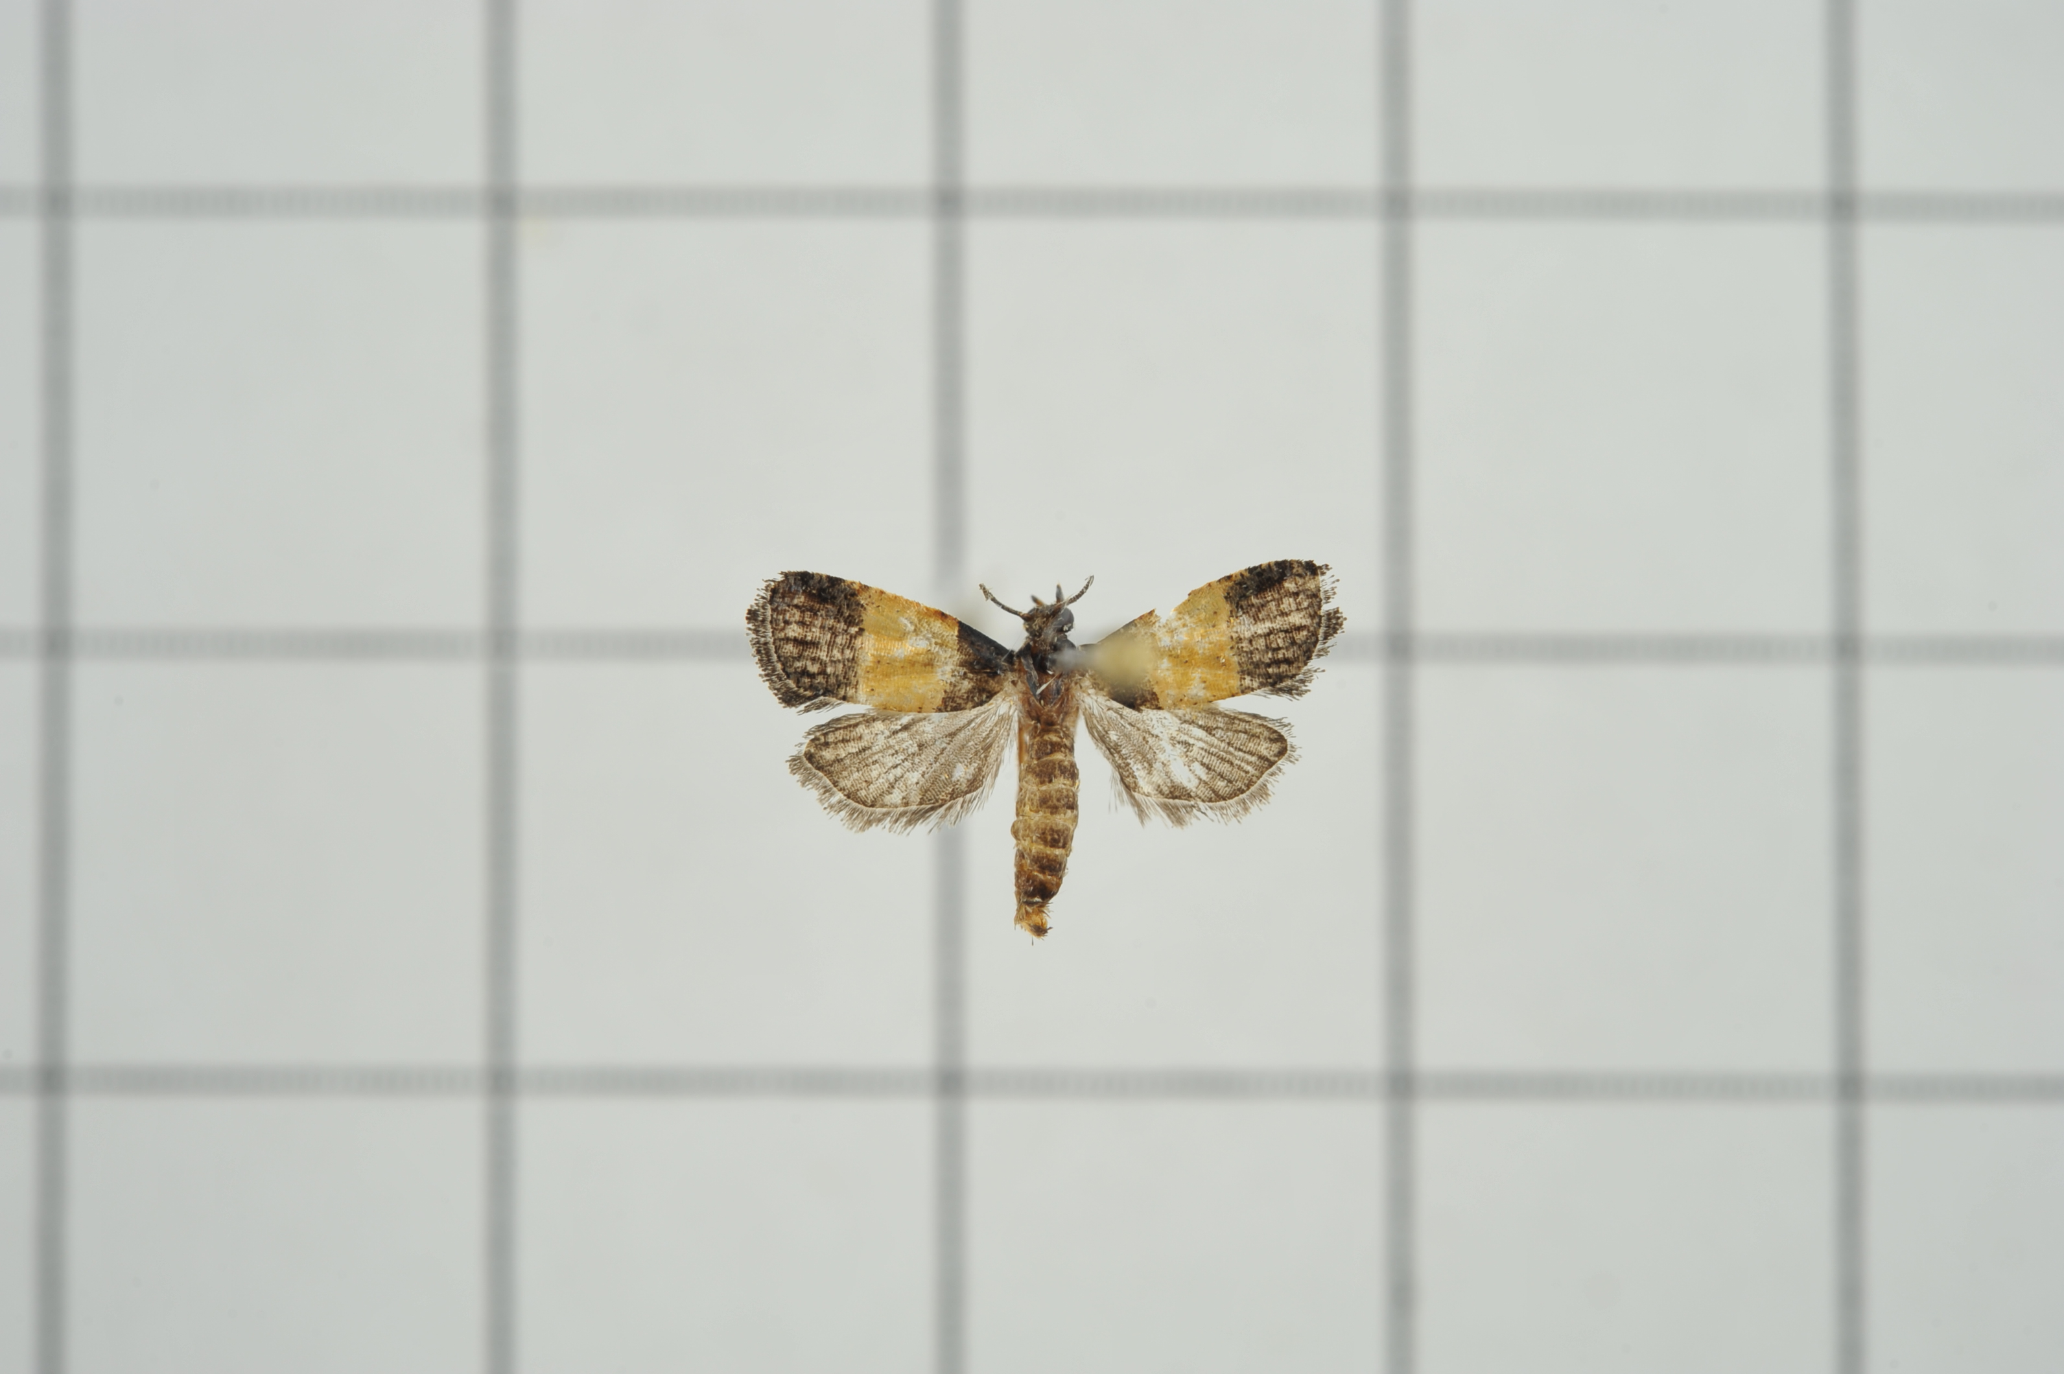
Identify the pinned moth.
Epinotia bicolor
